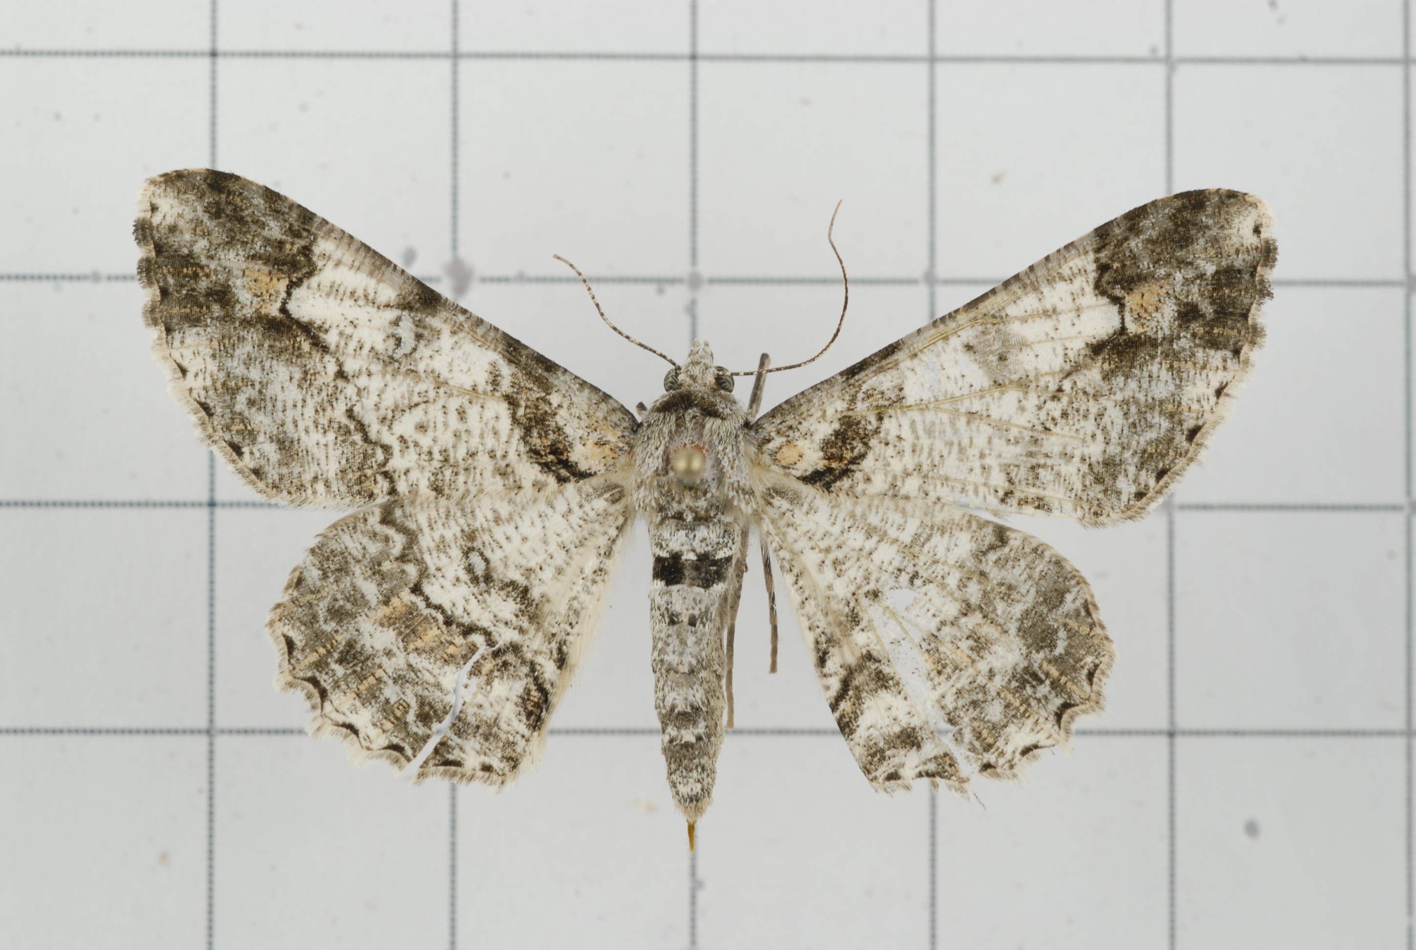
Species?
Cleora fraterna
